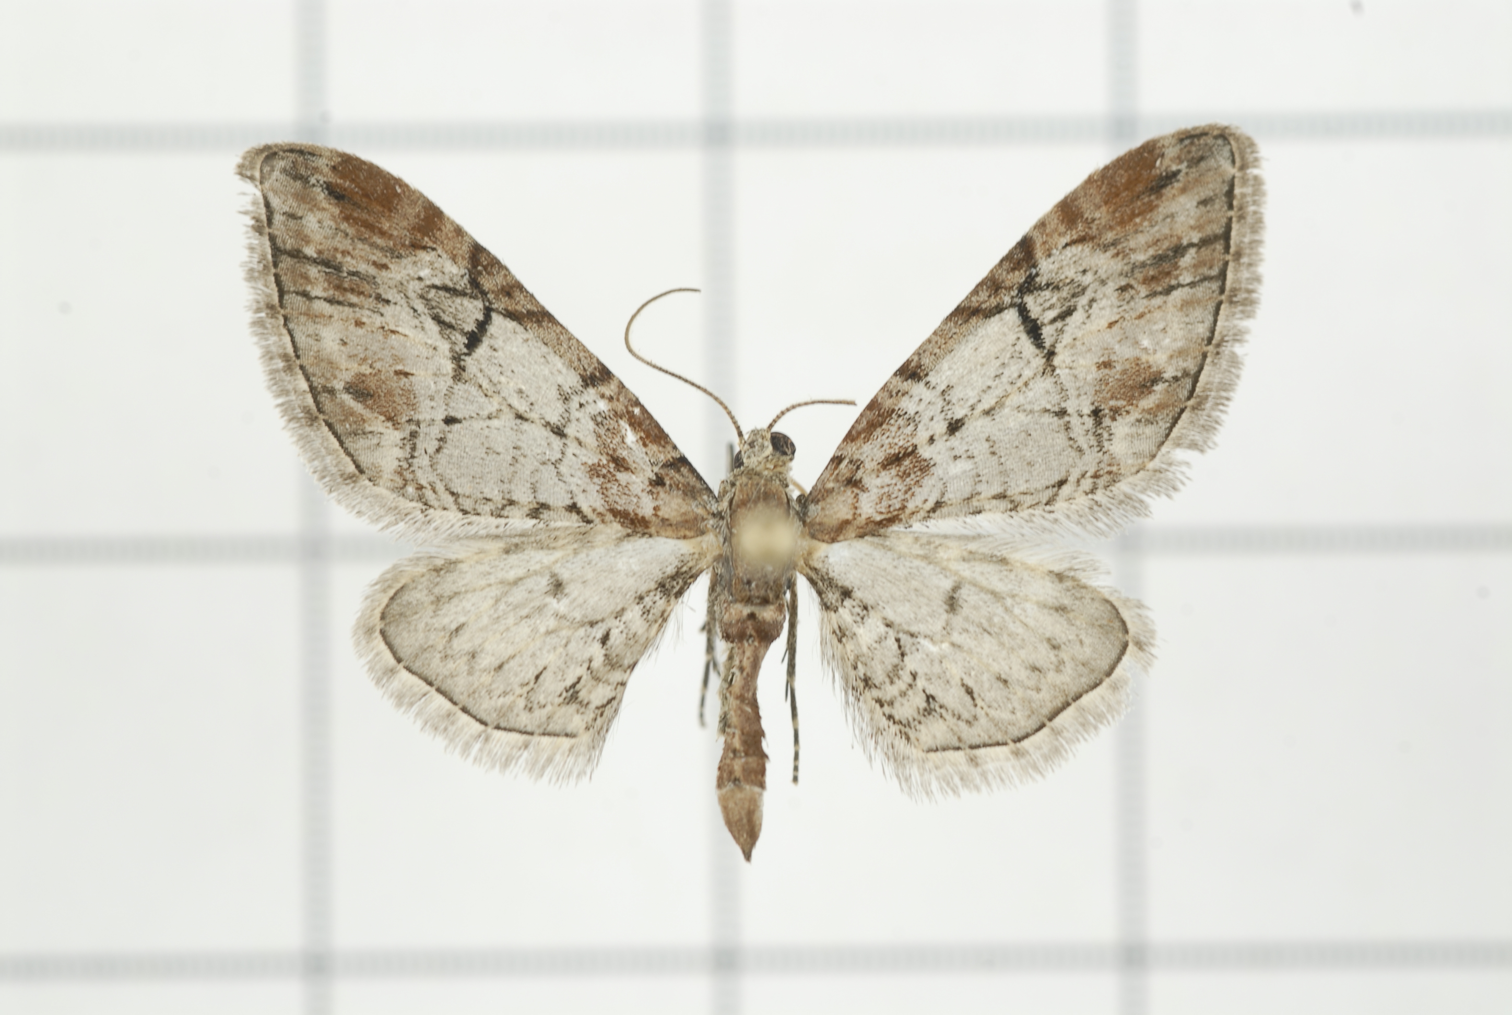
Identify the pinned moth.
Eupithecia taiwana
